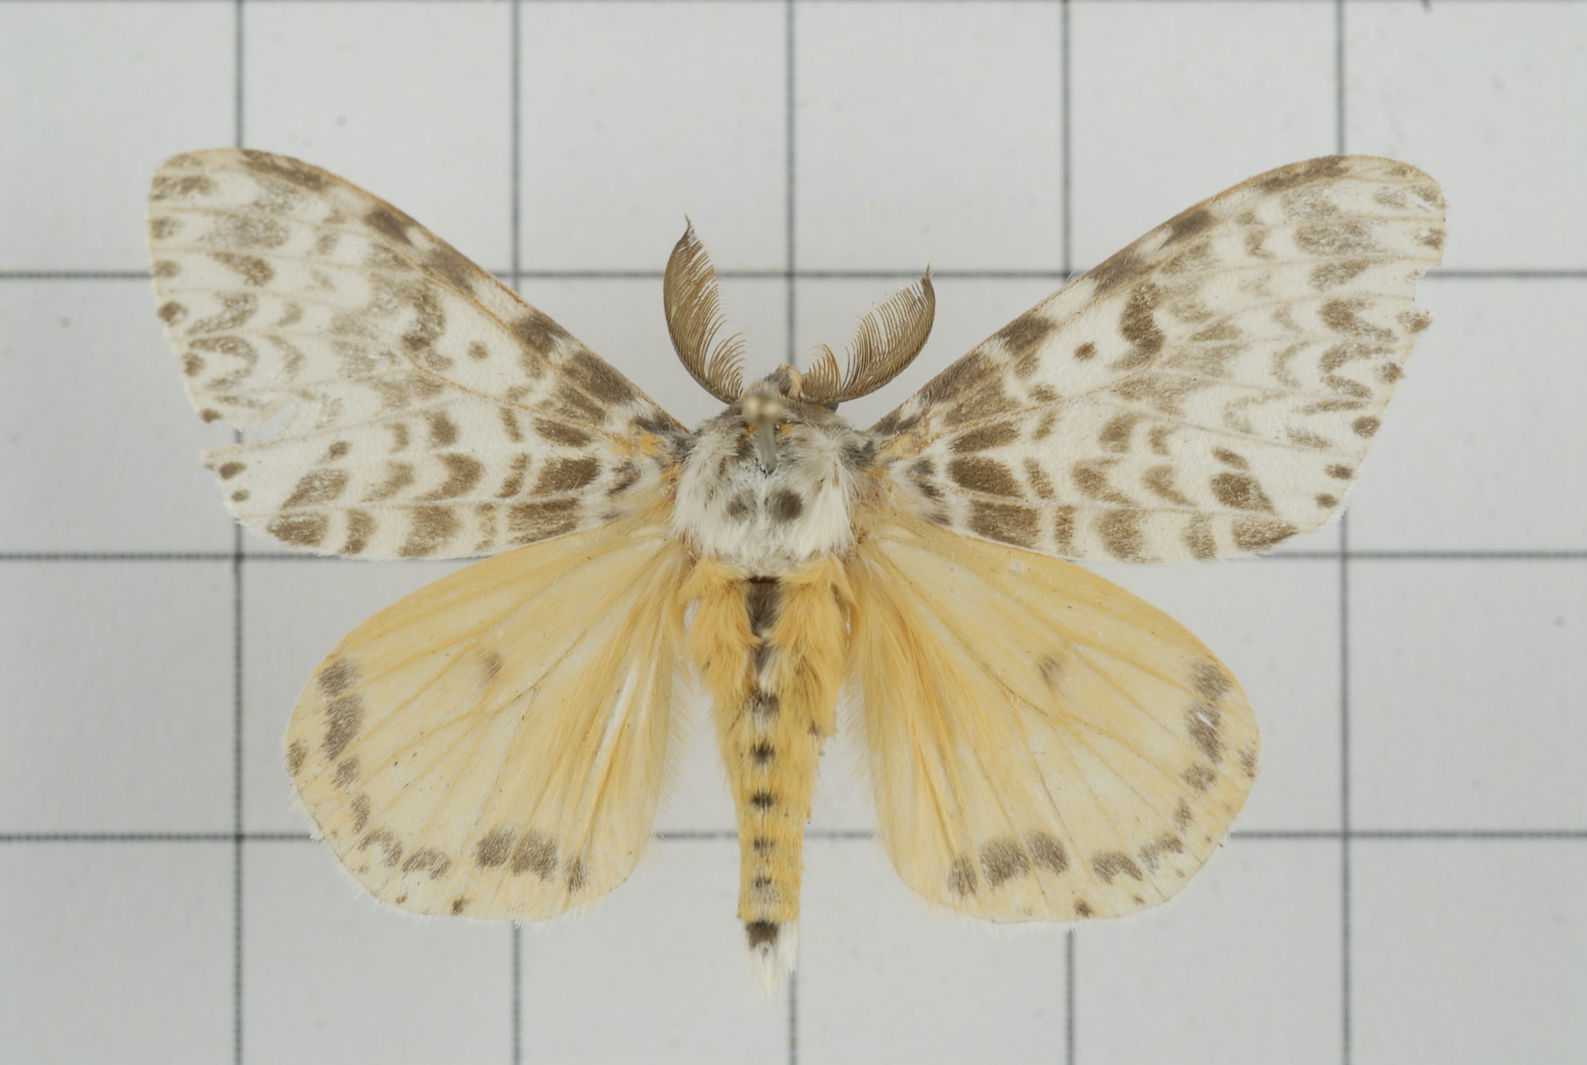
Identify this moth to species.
Lymantria mathura subpallida
